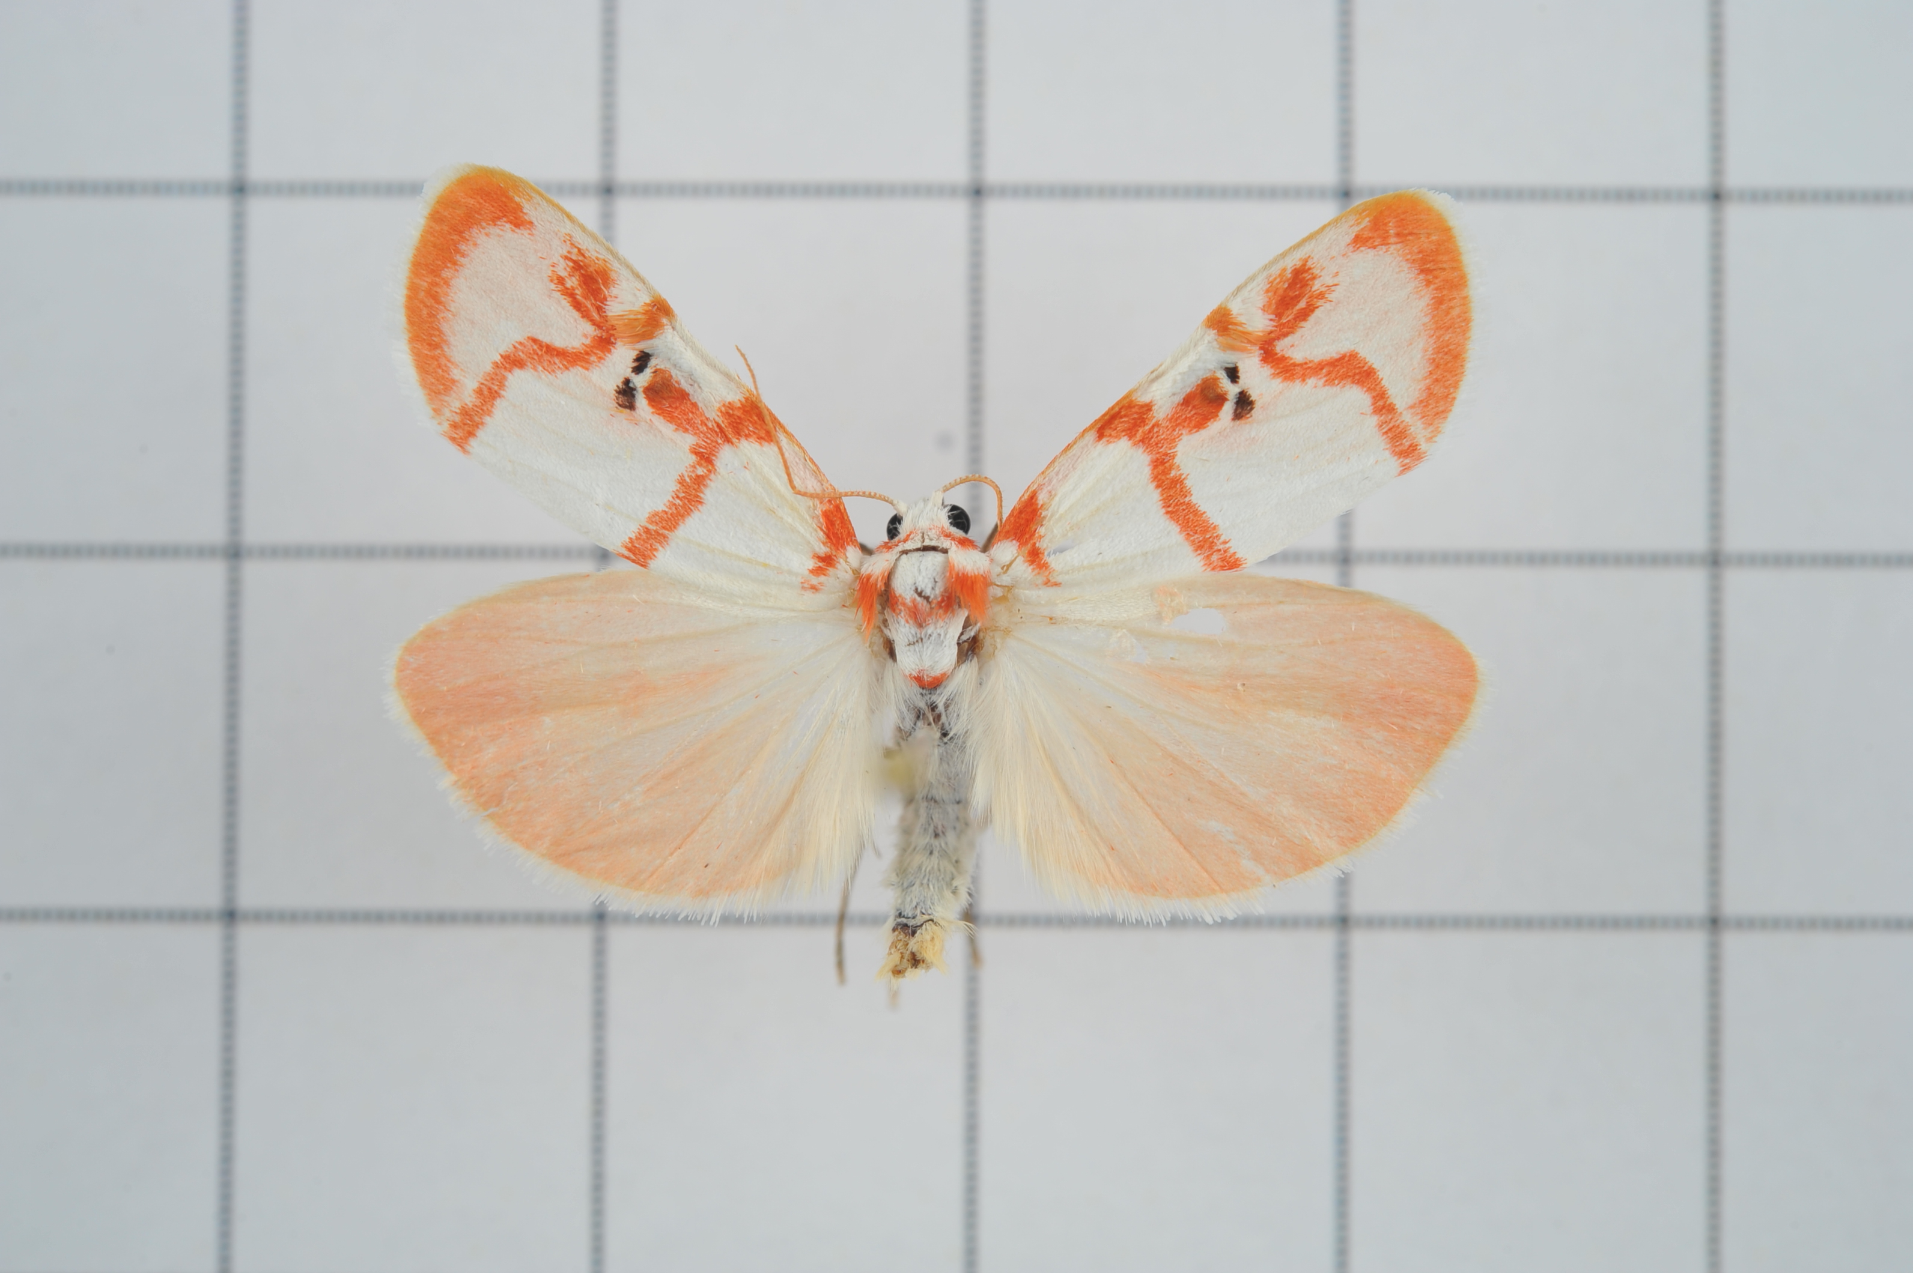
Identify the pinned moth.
Cyana hamata hamata
